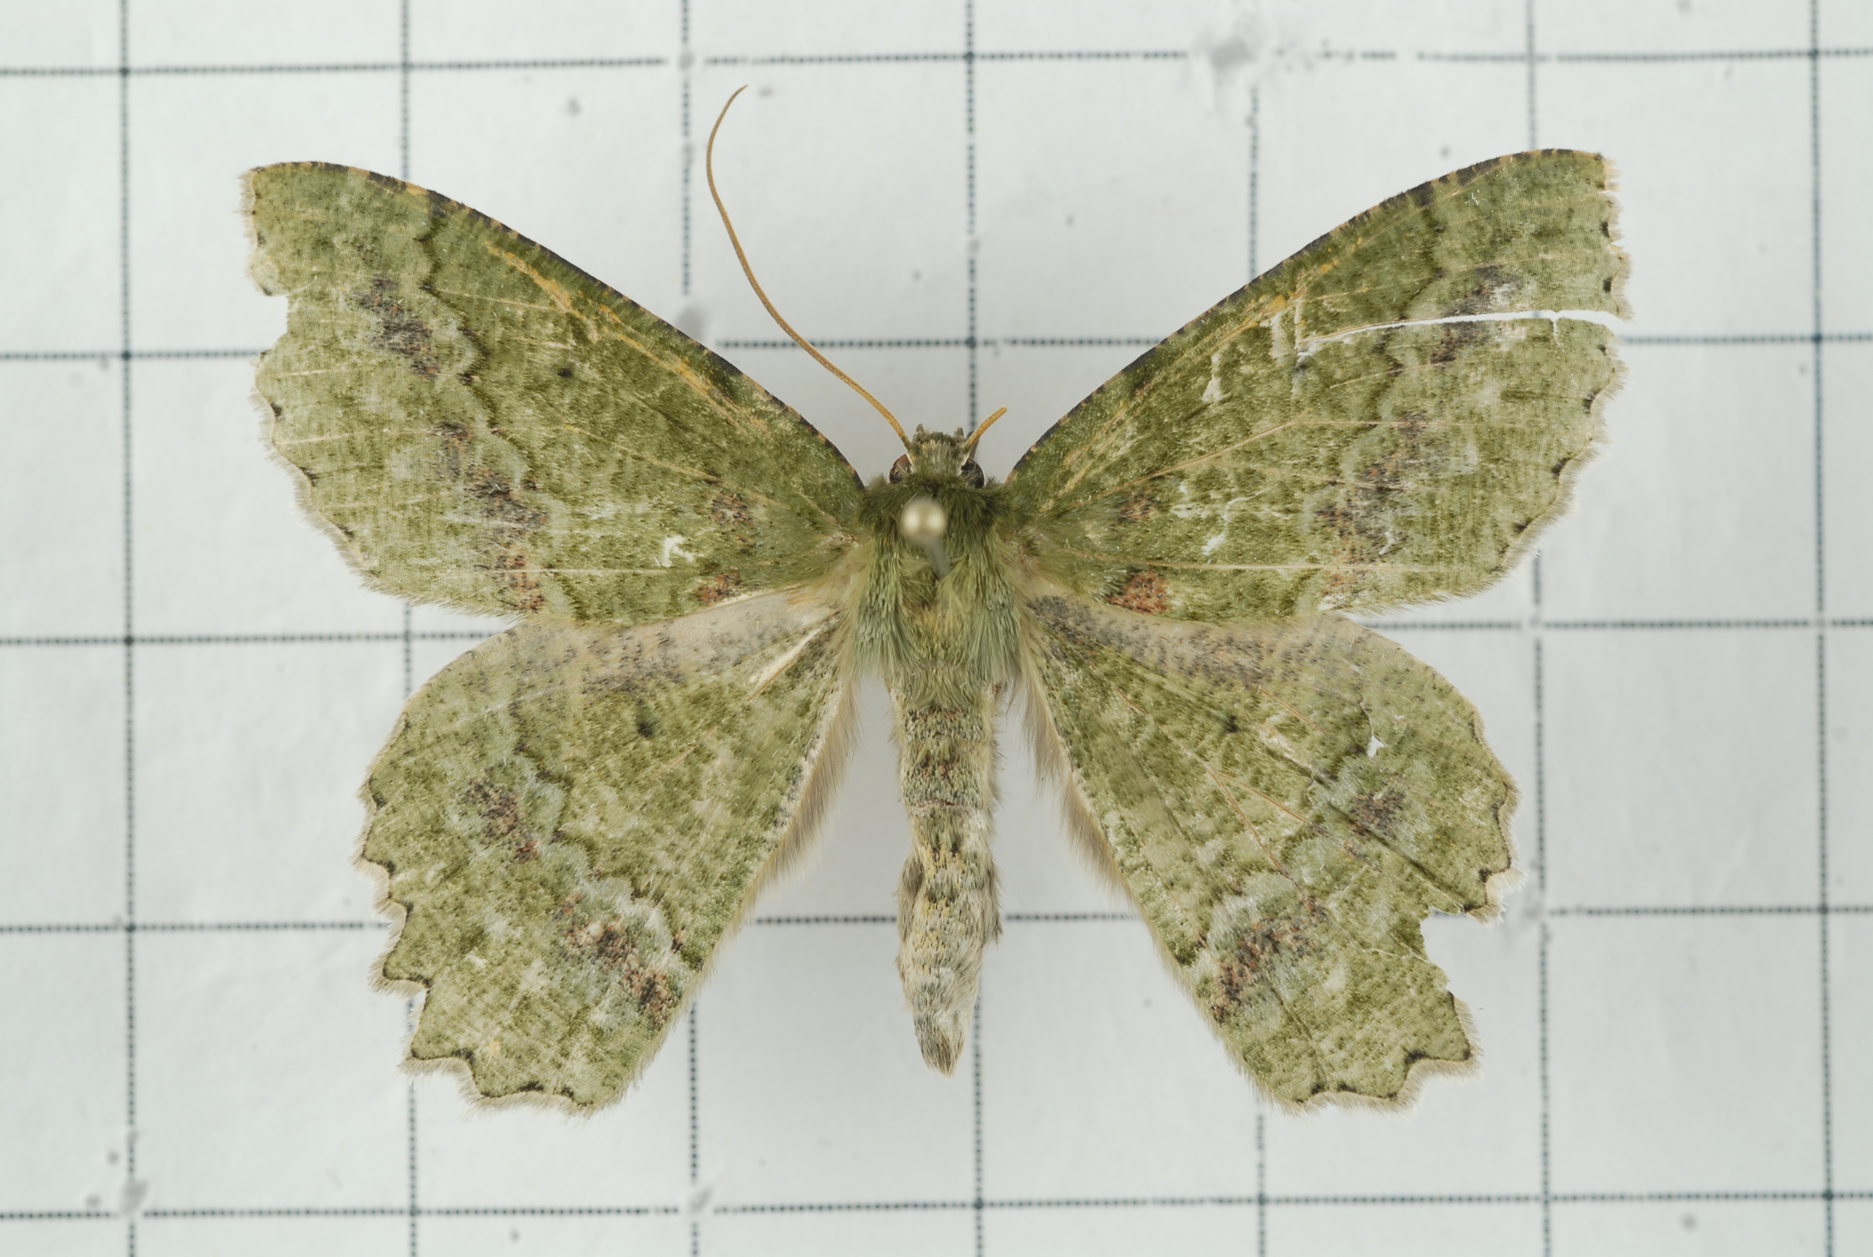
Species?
Herochroma supraviridaria
